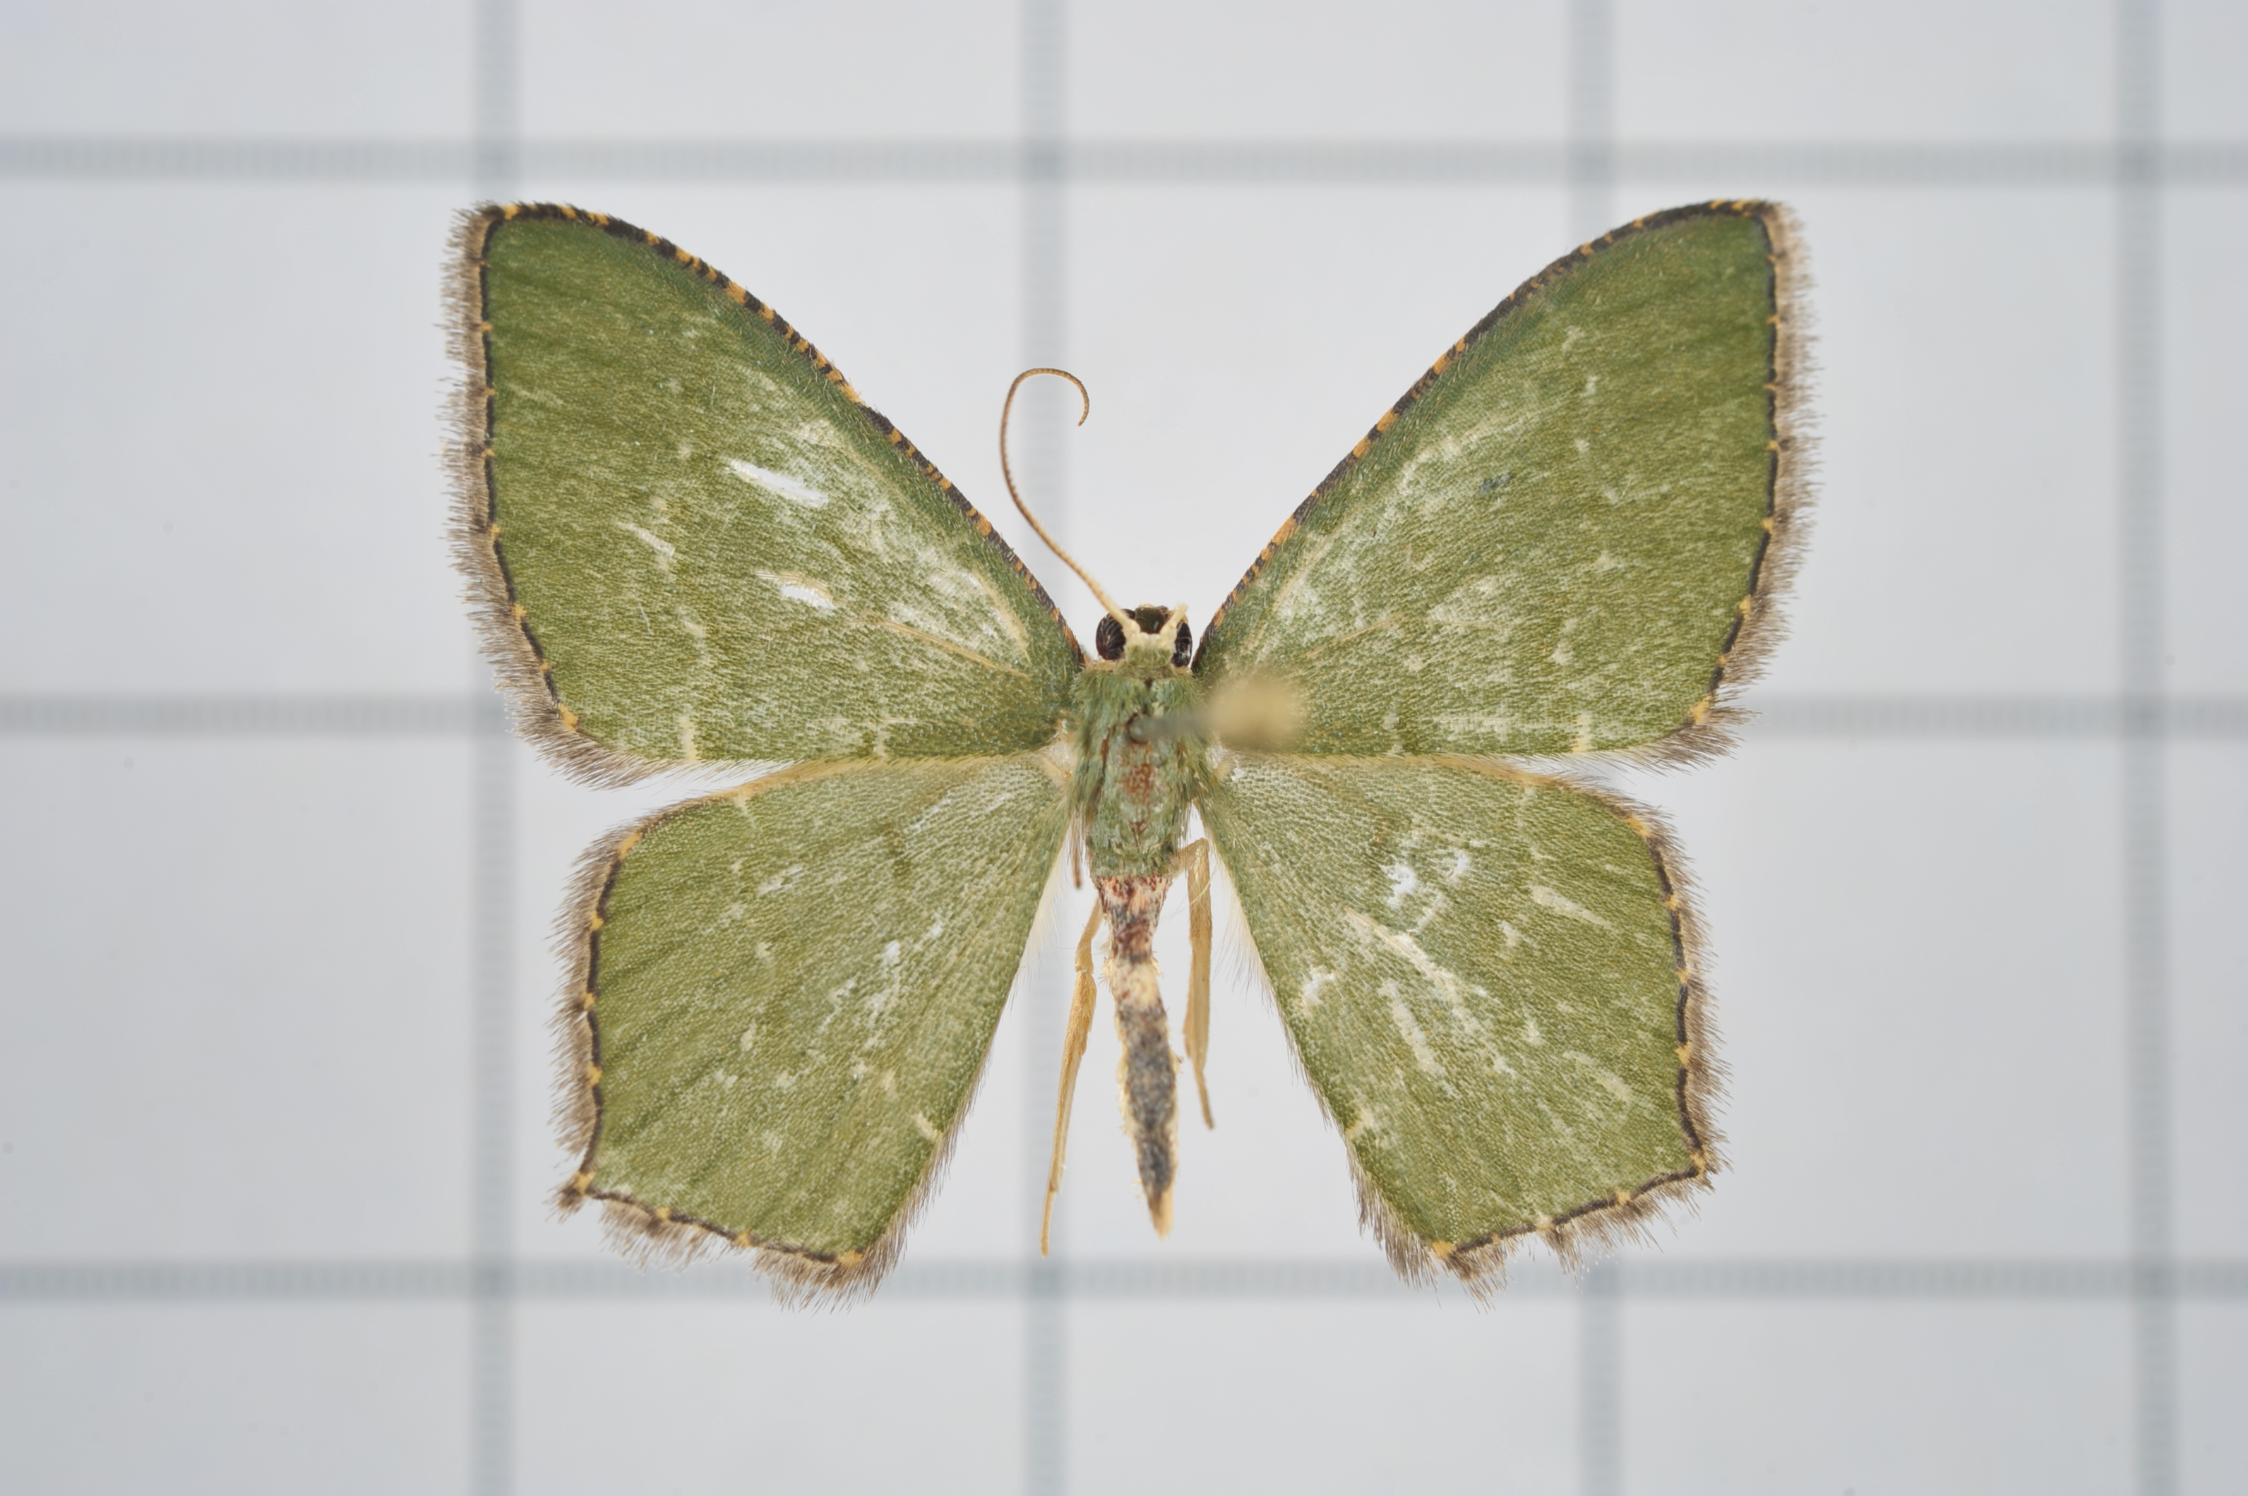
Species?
Hemithea pallidimunda
